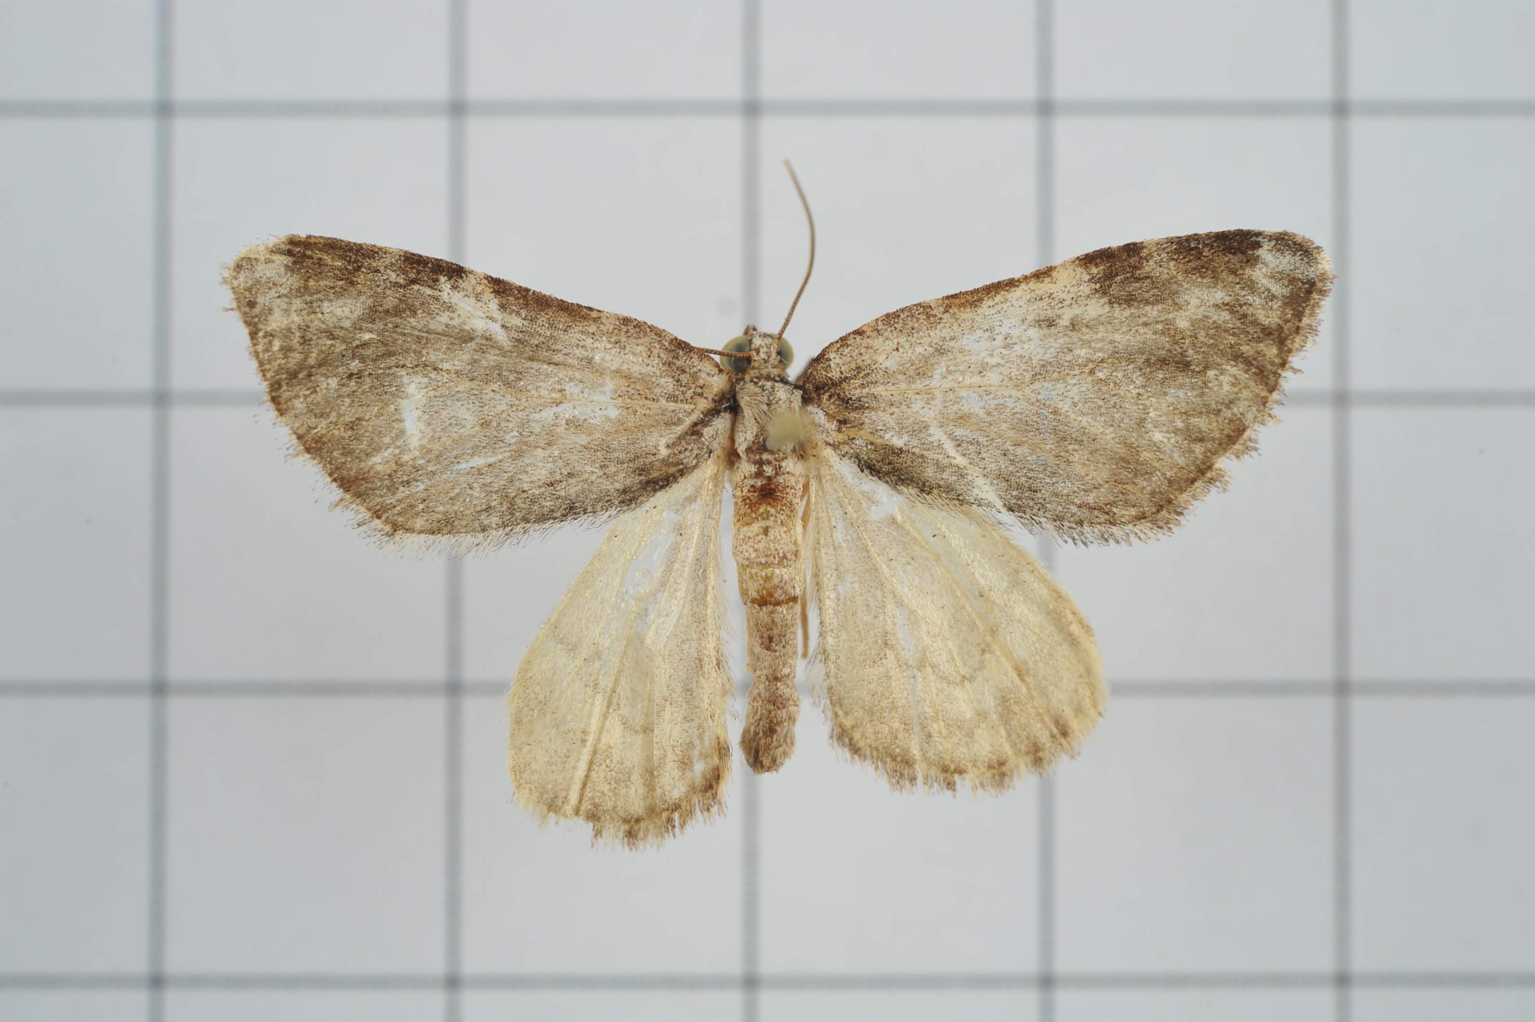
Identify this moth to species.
Anticlea canaliculata
